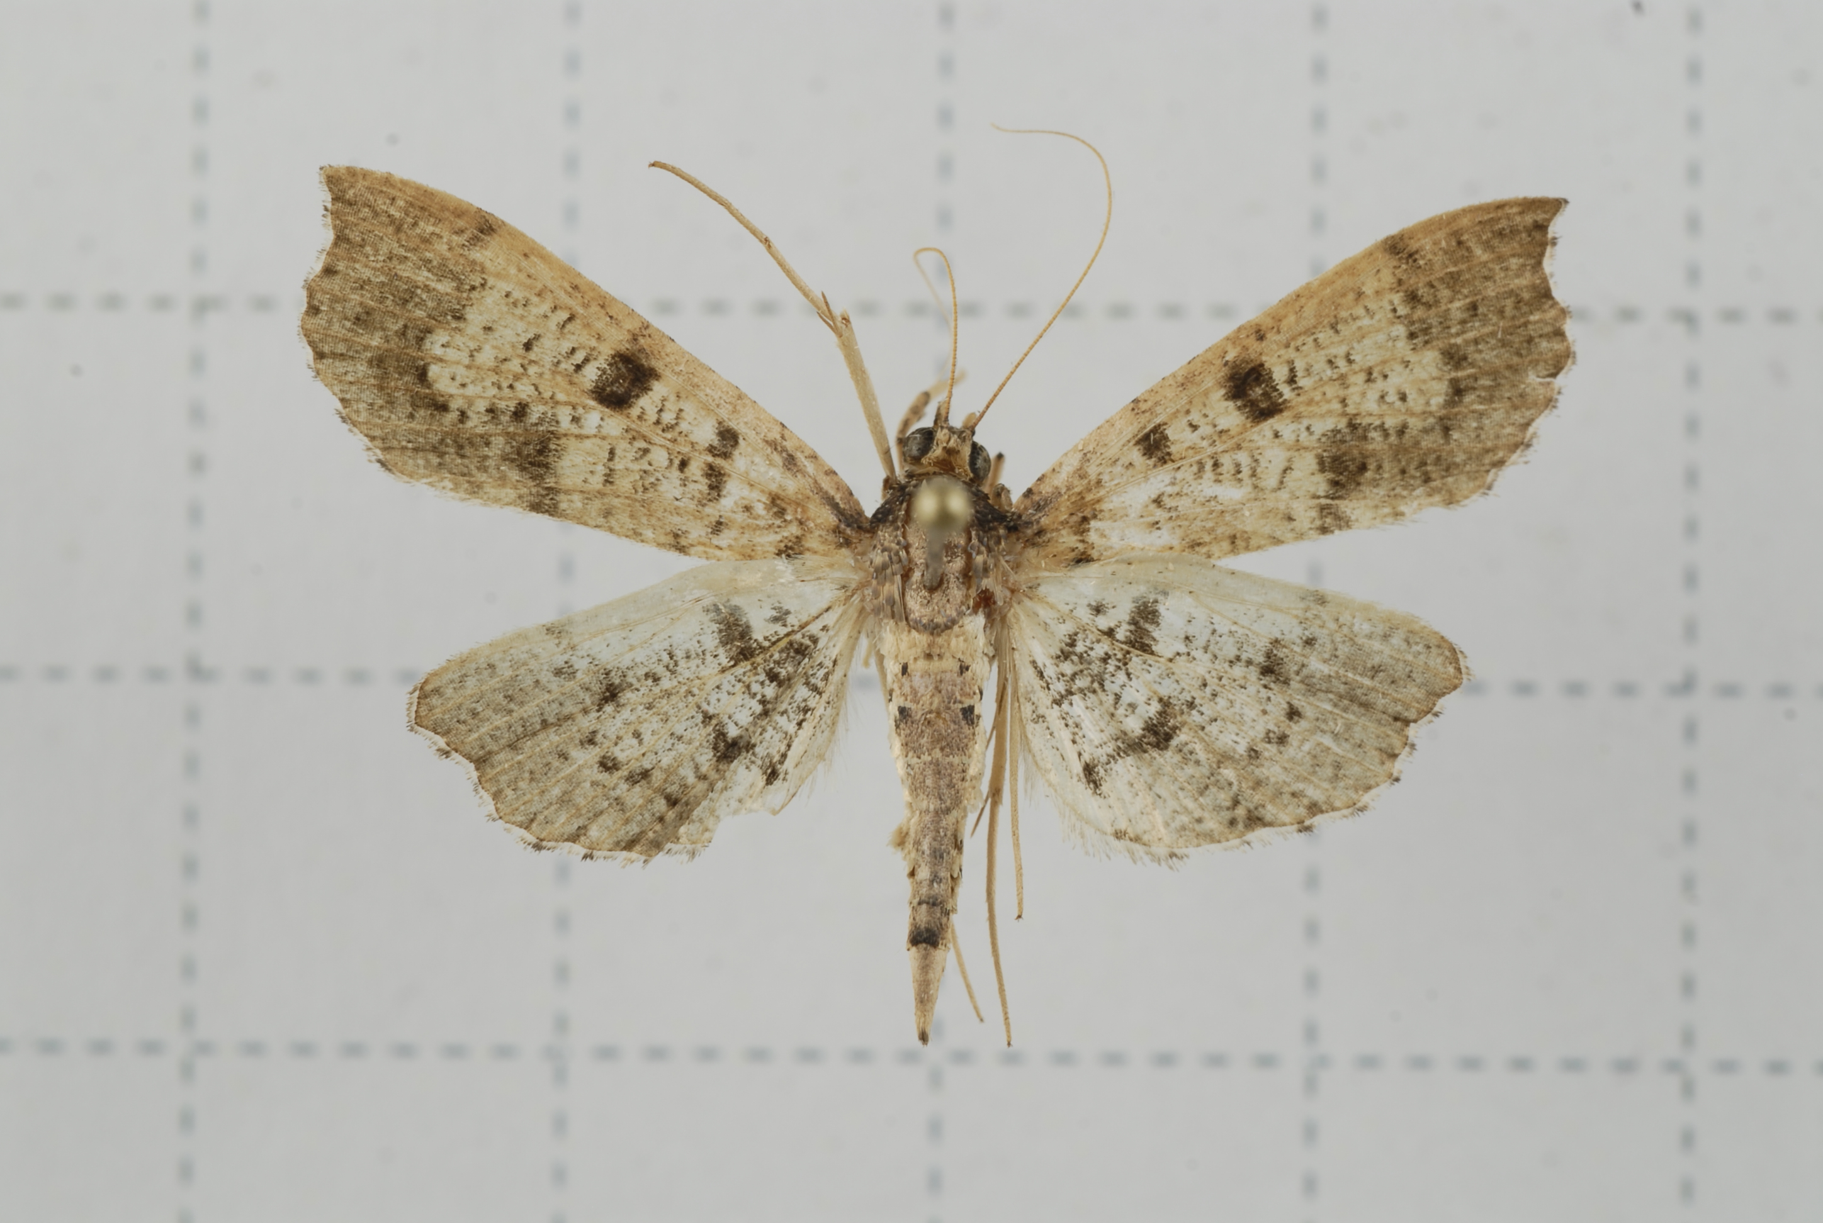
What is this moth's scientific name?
Ceratarcha umbrosa
